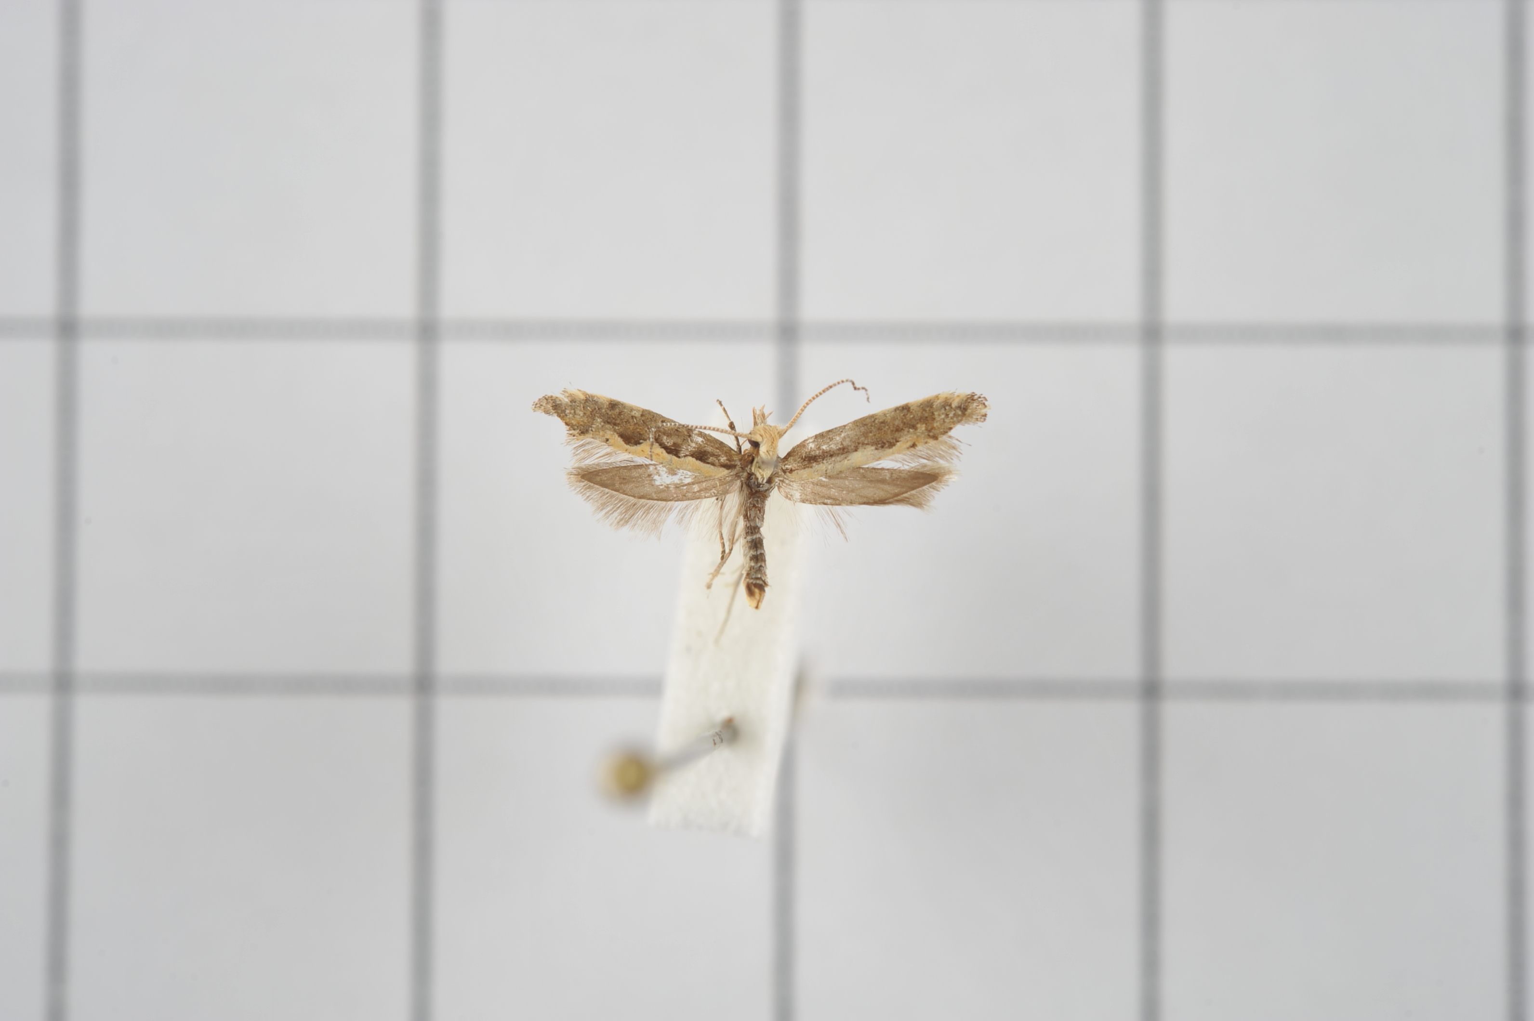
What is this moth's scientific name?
Plutella xylostella
